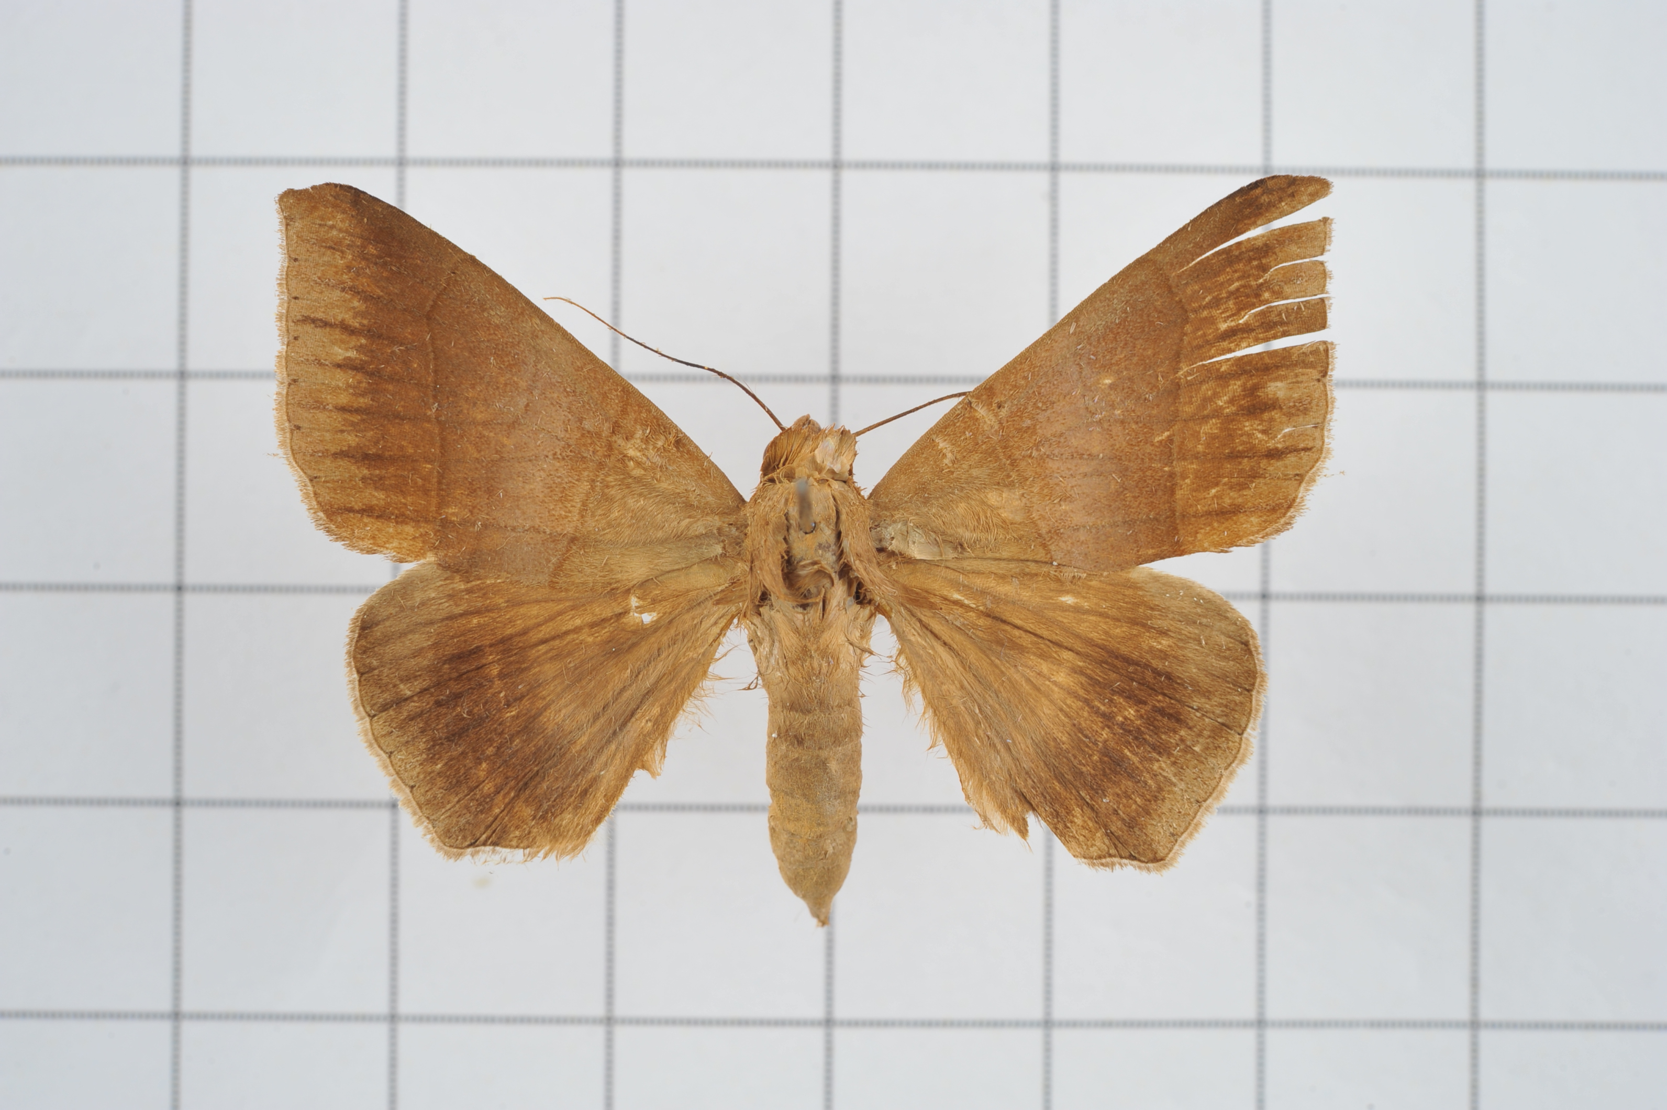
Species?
Bastilla absentimacula
